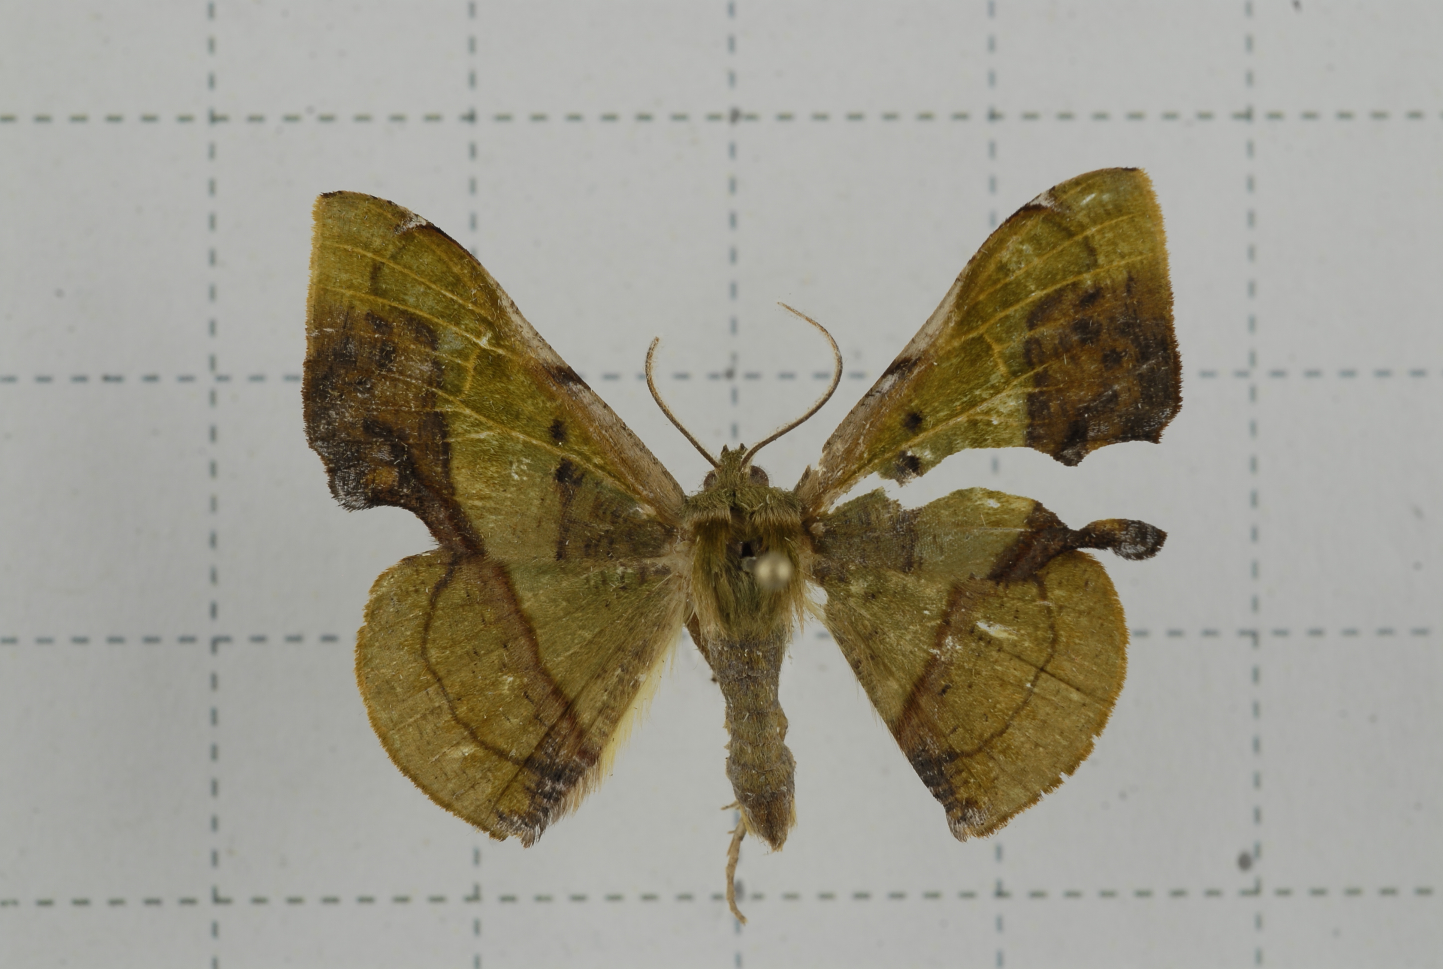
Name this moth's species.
Fascellina plagiata
